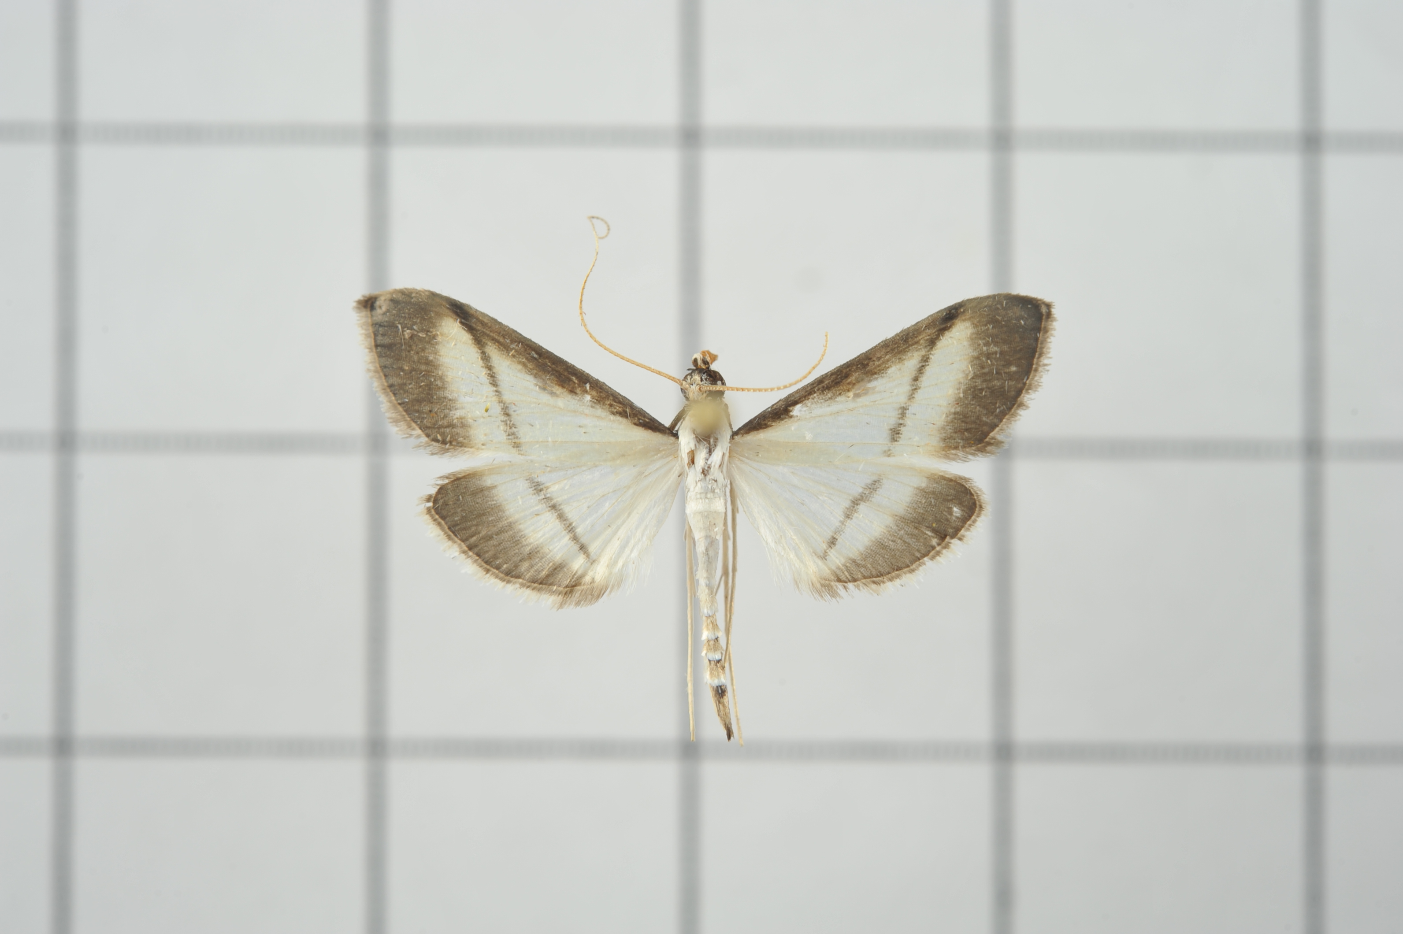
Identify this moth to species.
Bradina diagonalis
